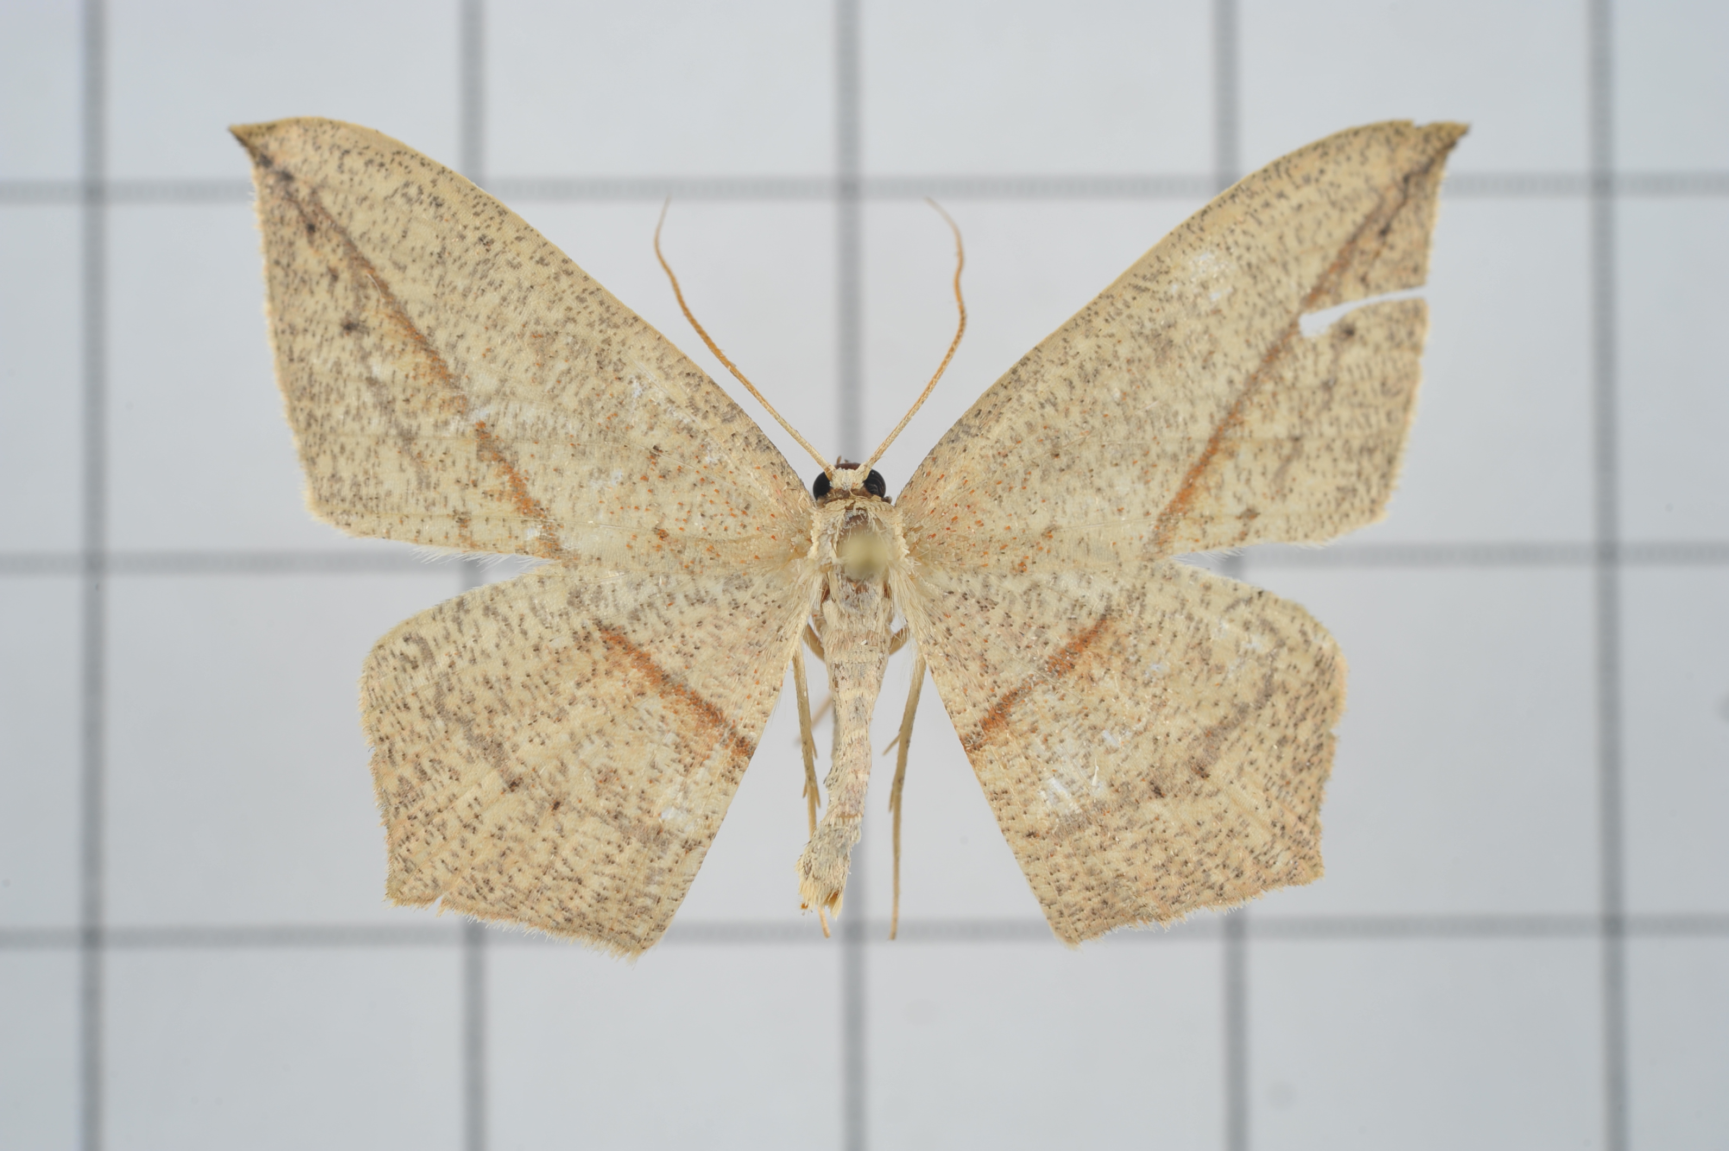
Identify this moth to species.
Timandra stueningi
